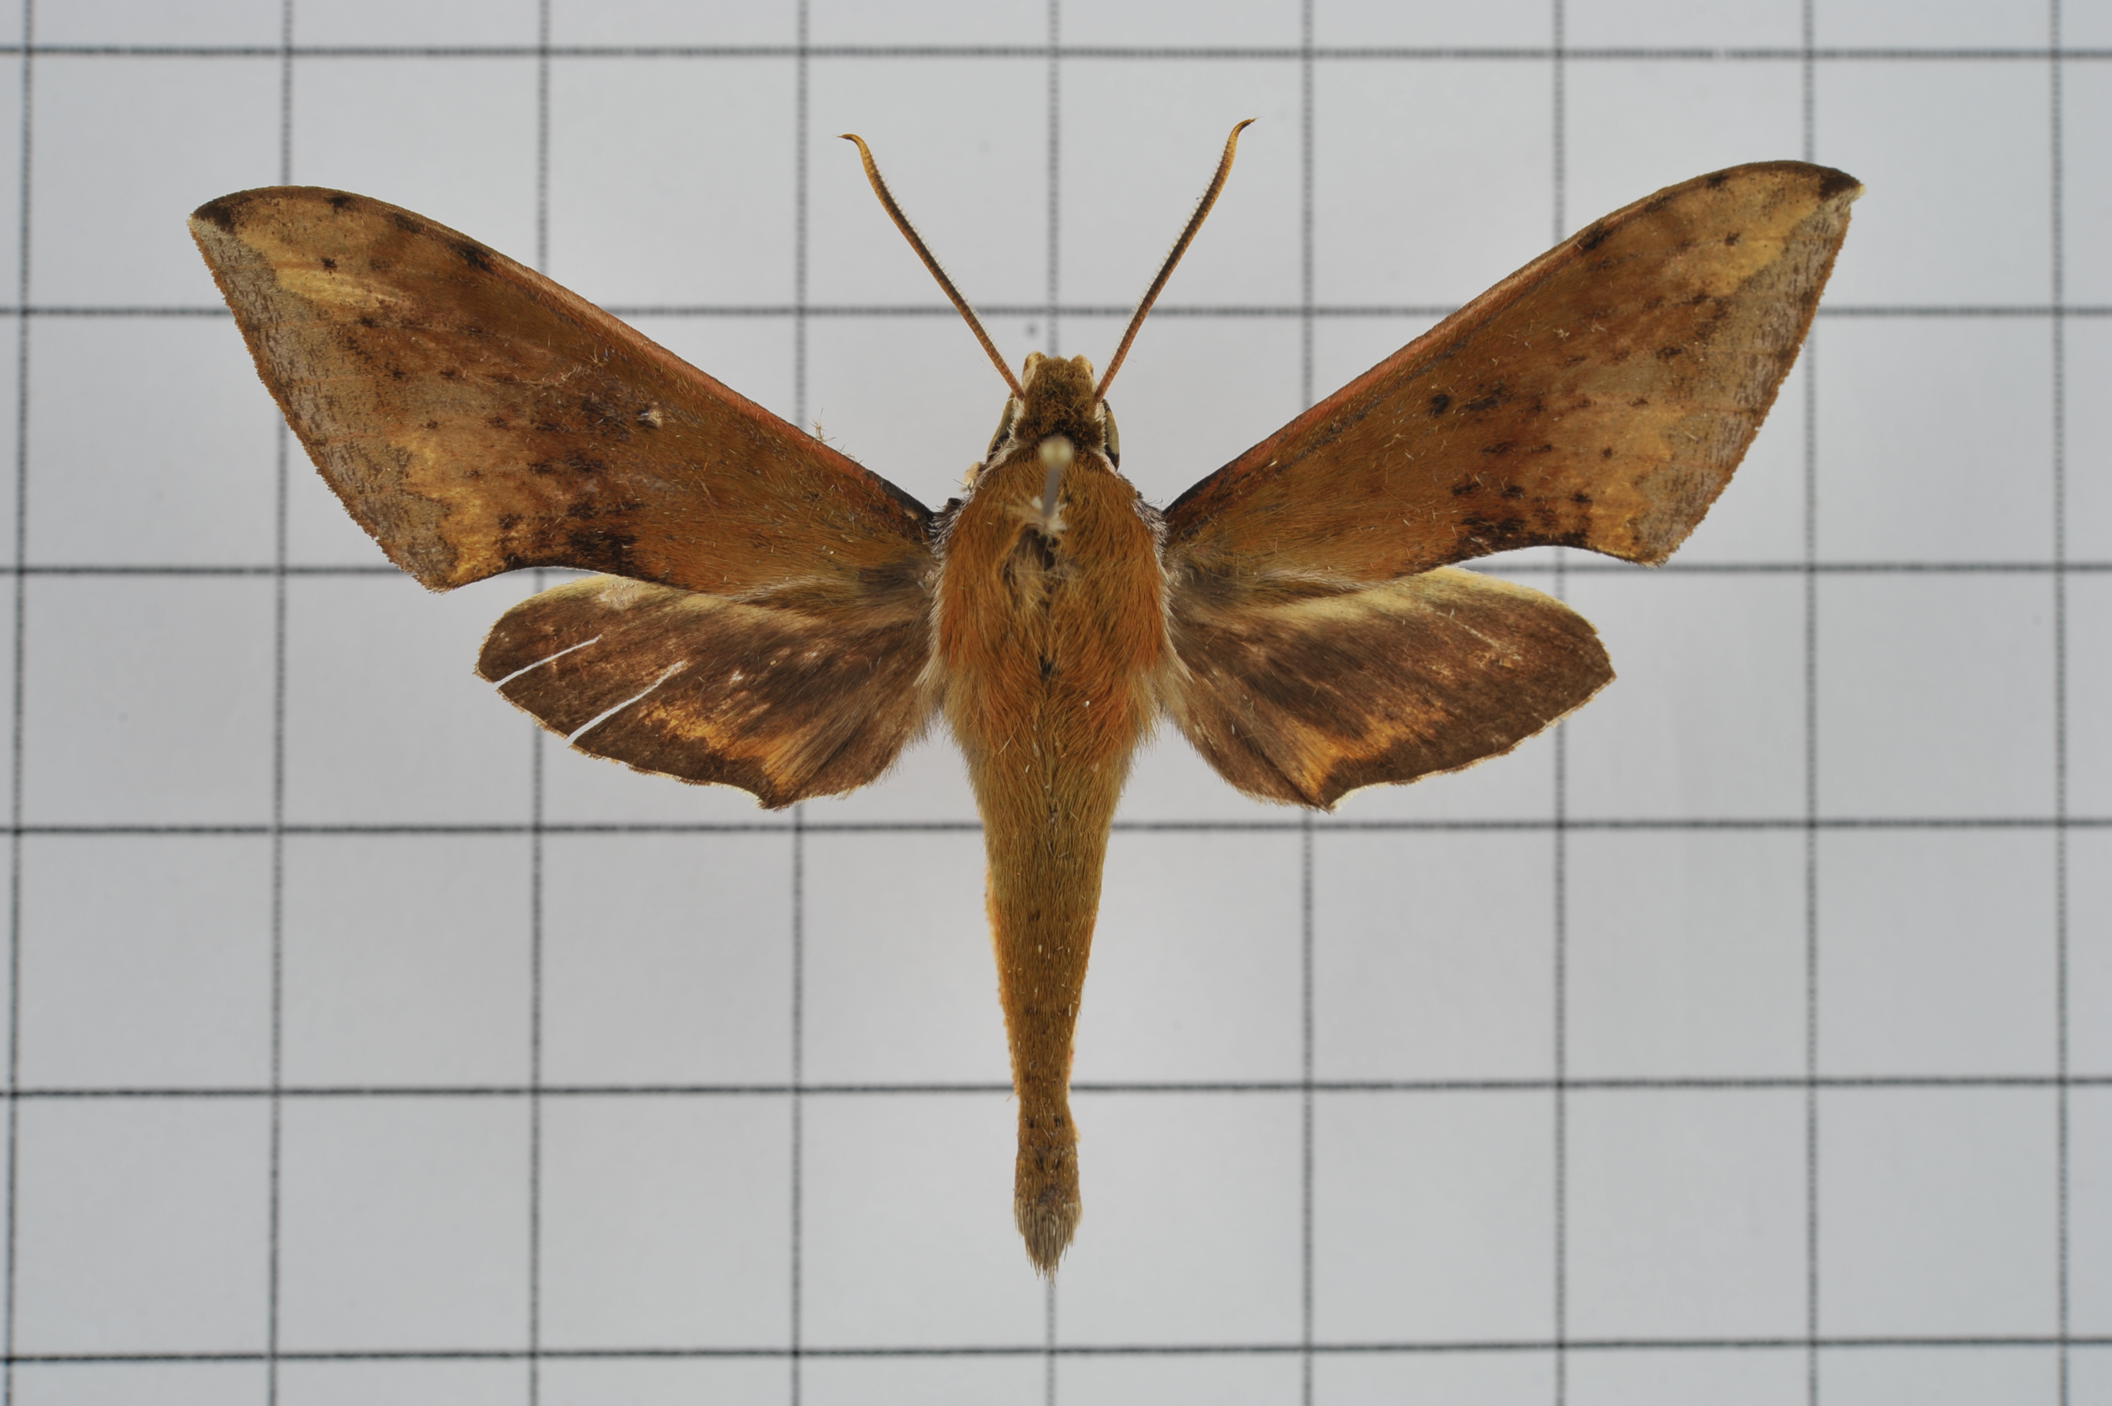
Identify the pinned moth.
Rhagastis castor formosana
